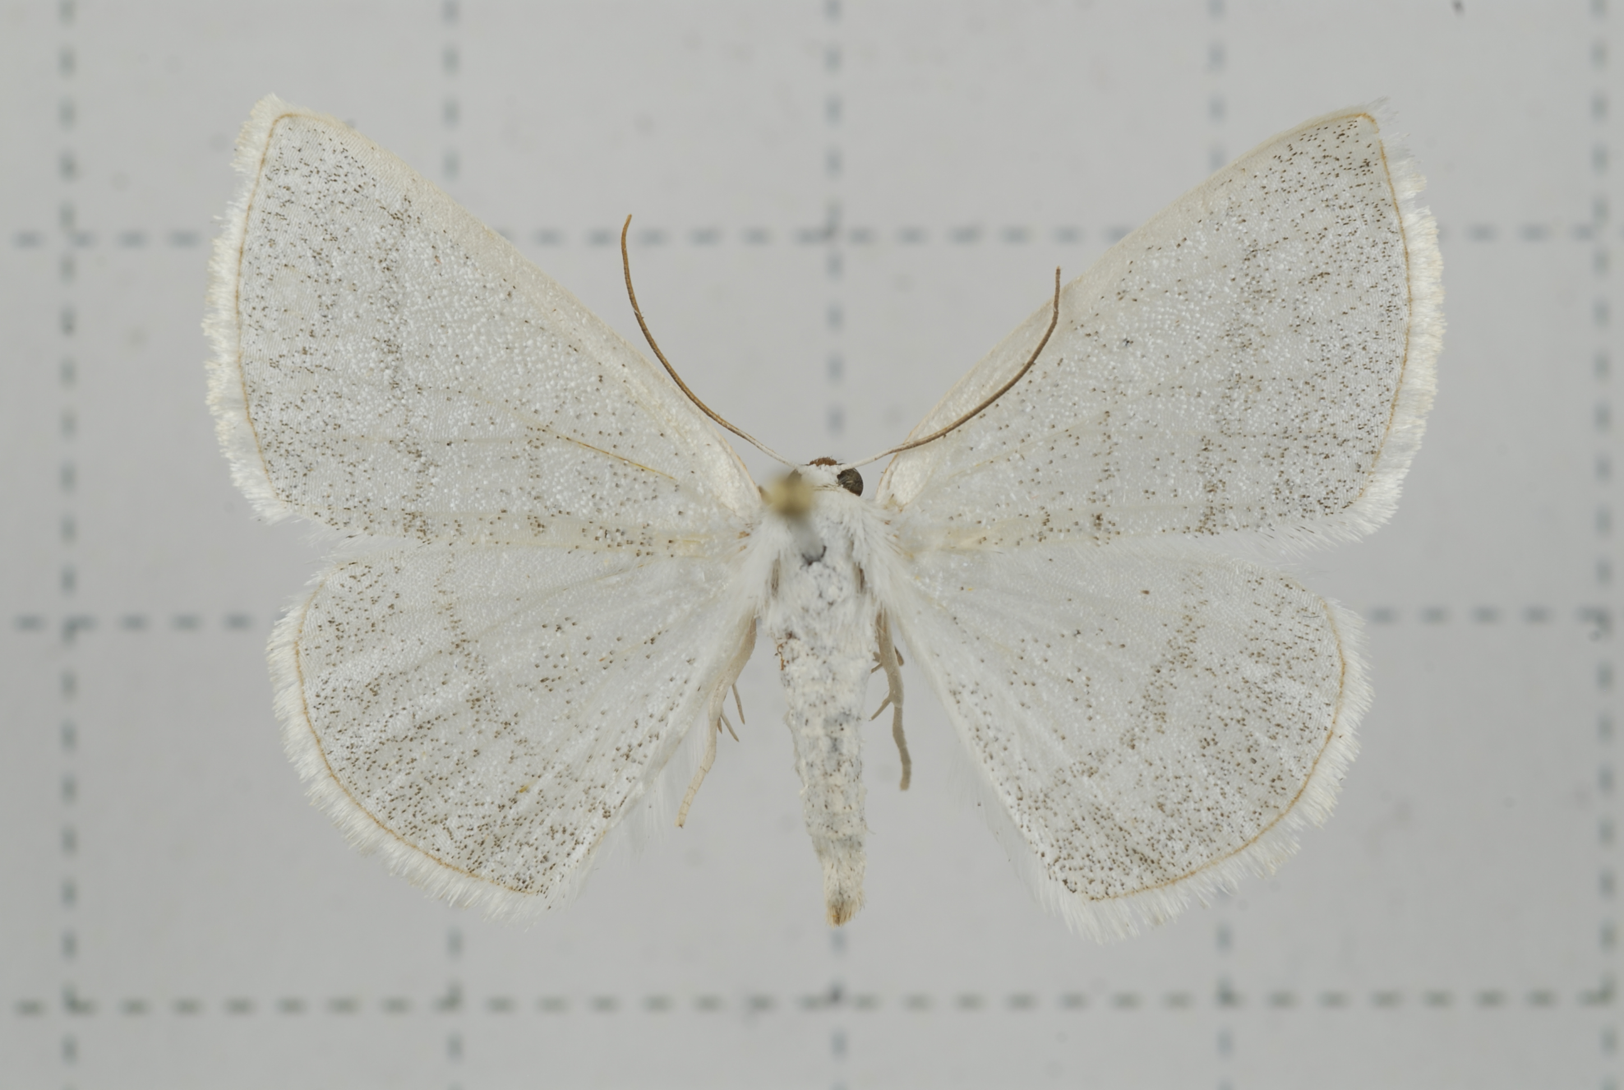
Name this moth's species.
Lomographa claripennis
